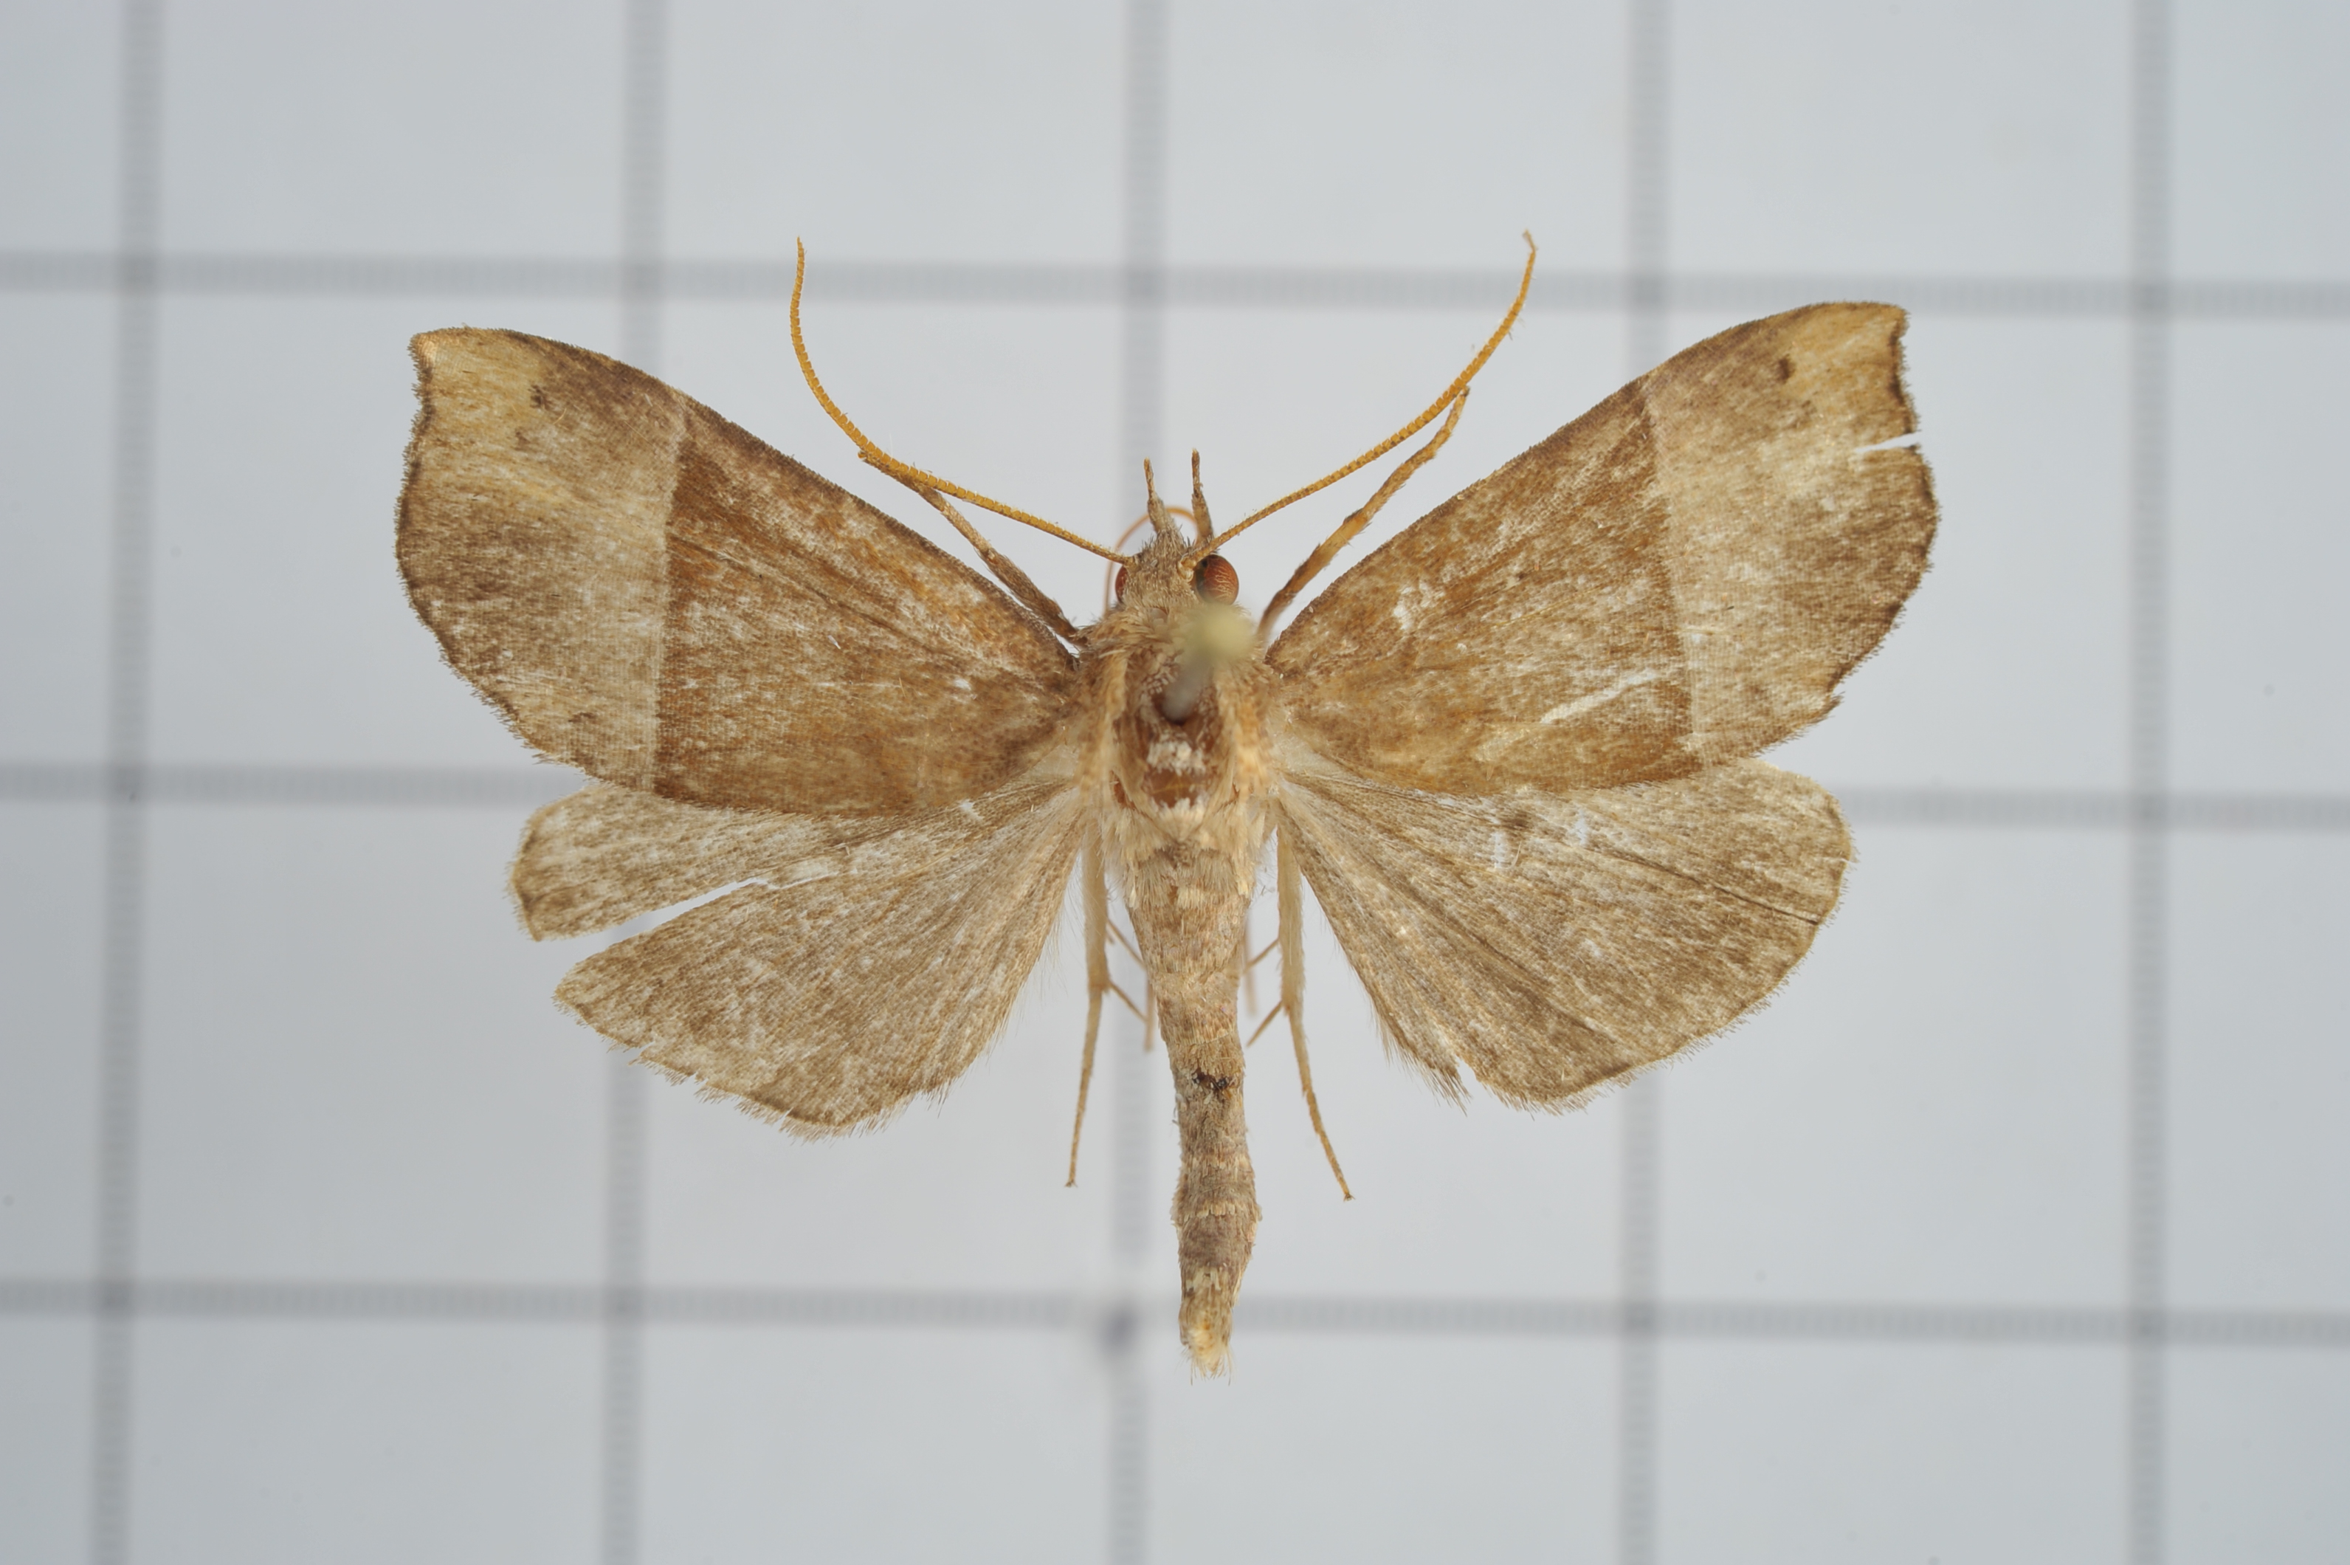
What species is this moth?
Hypena iconicalis
